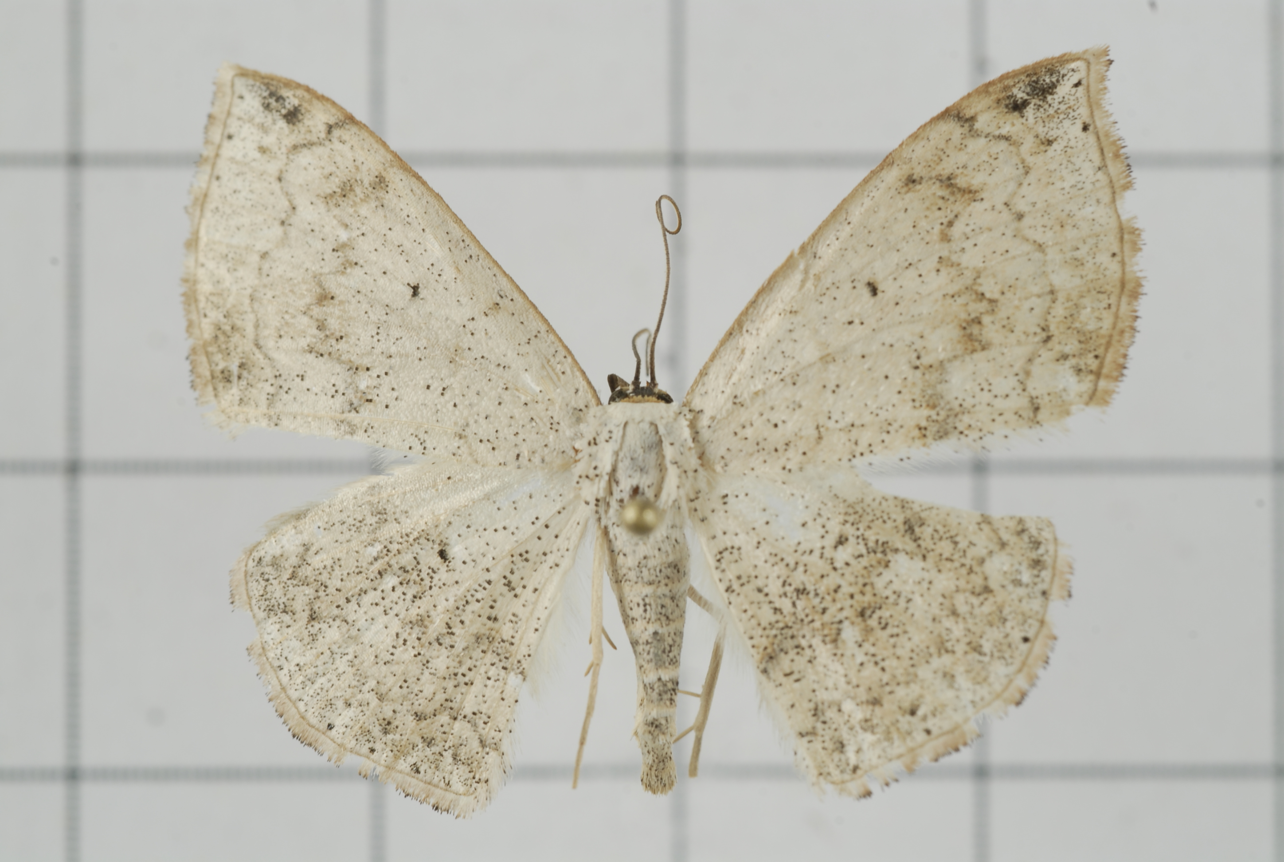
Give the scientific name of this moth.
Somatina plynusaria
